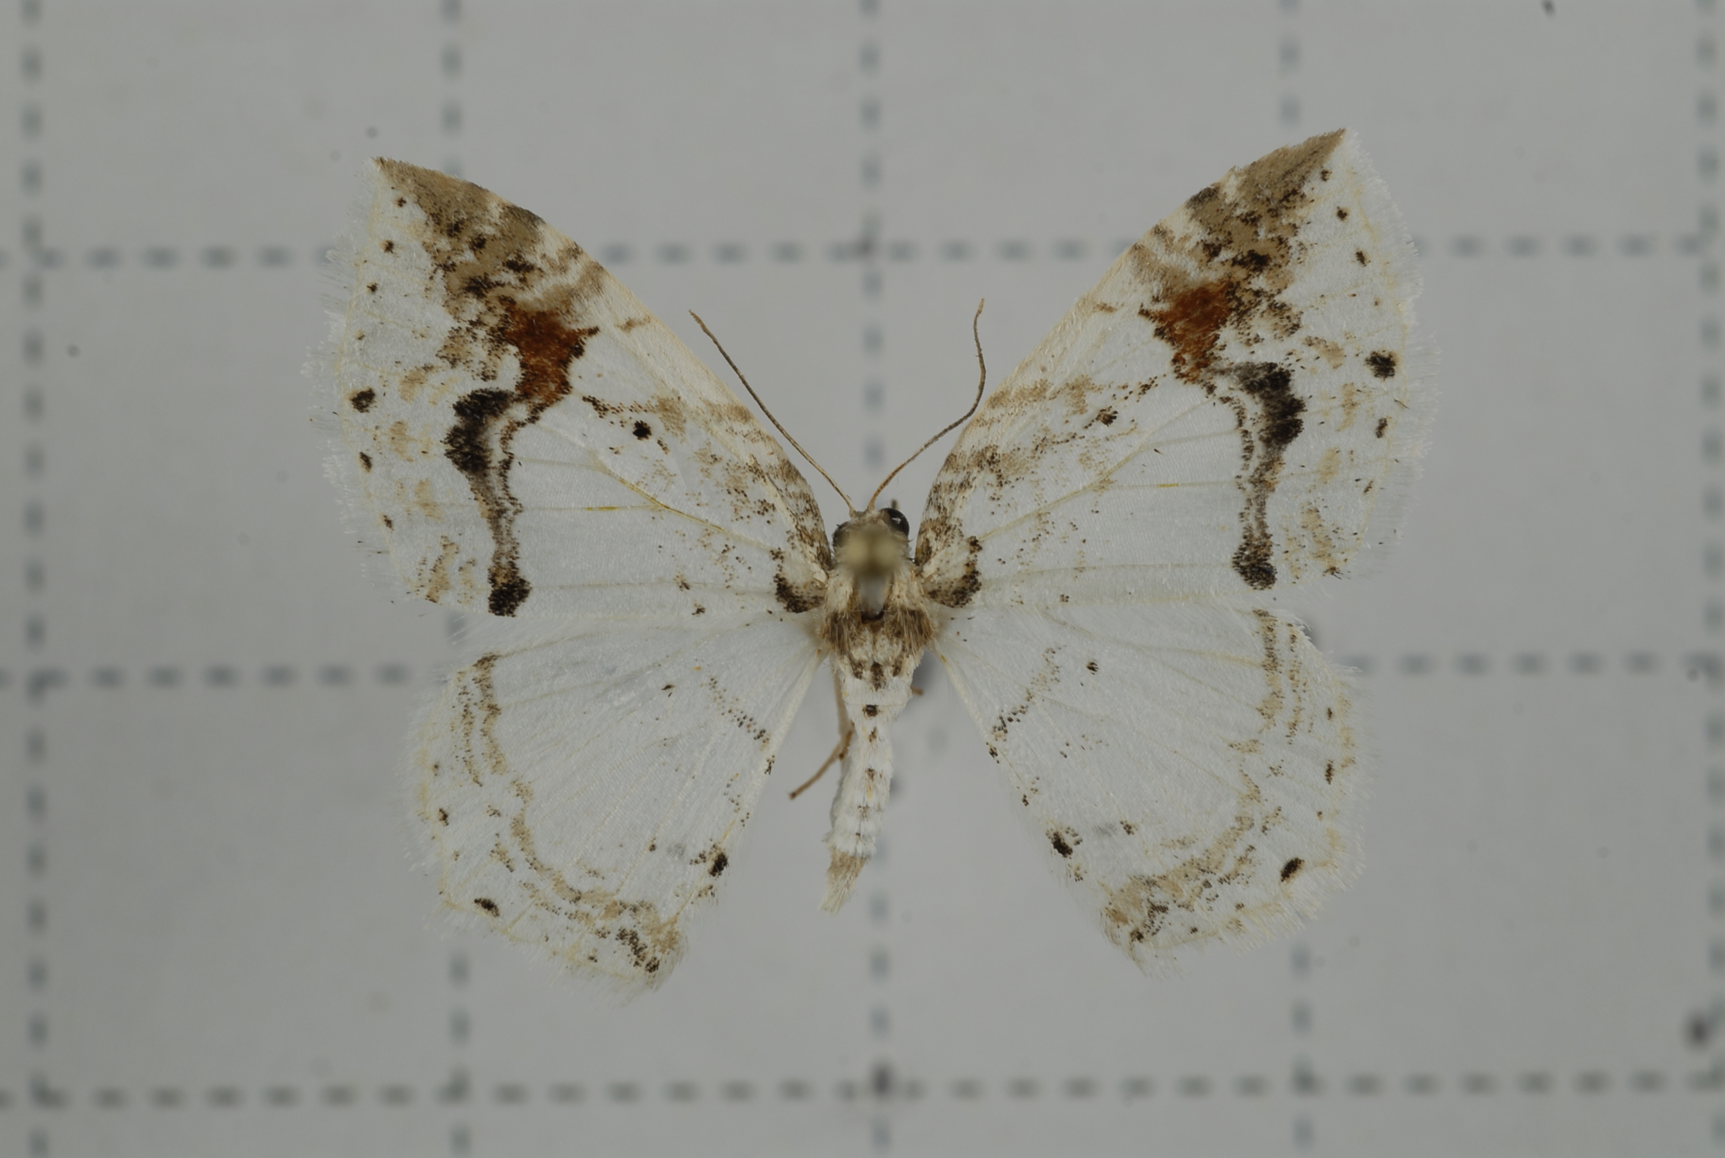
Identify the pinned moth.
Asthena undulata
